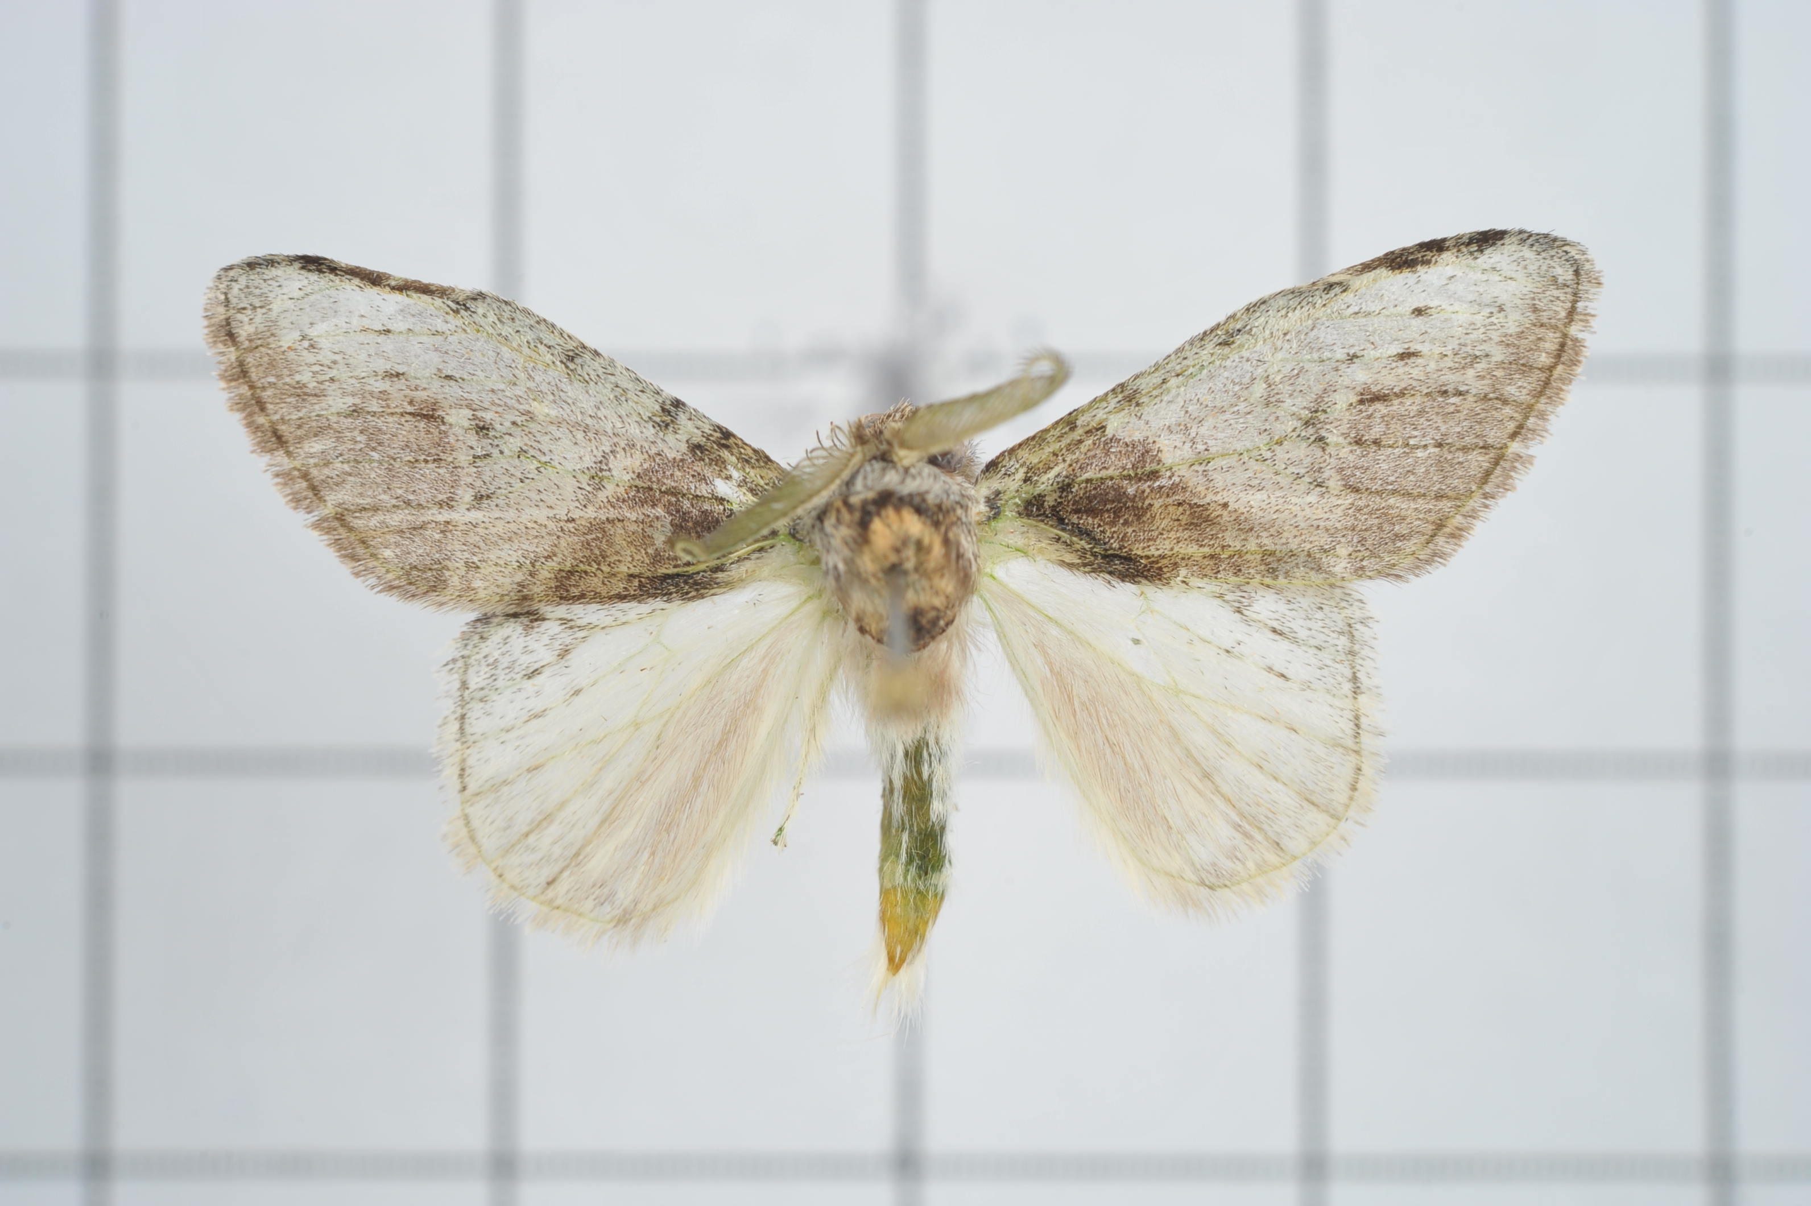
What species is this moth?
Liparopsis postalbida
